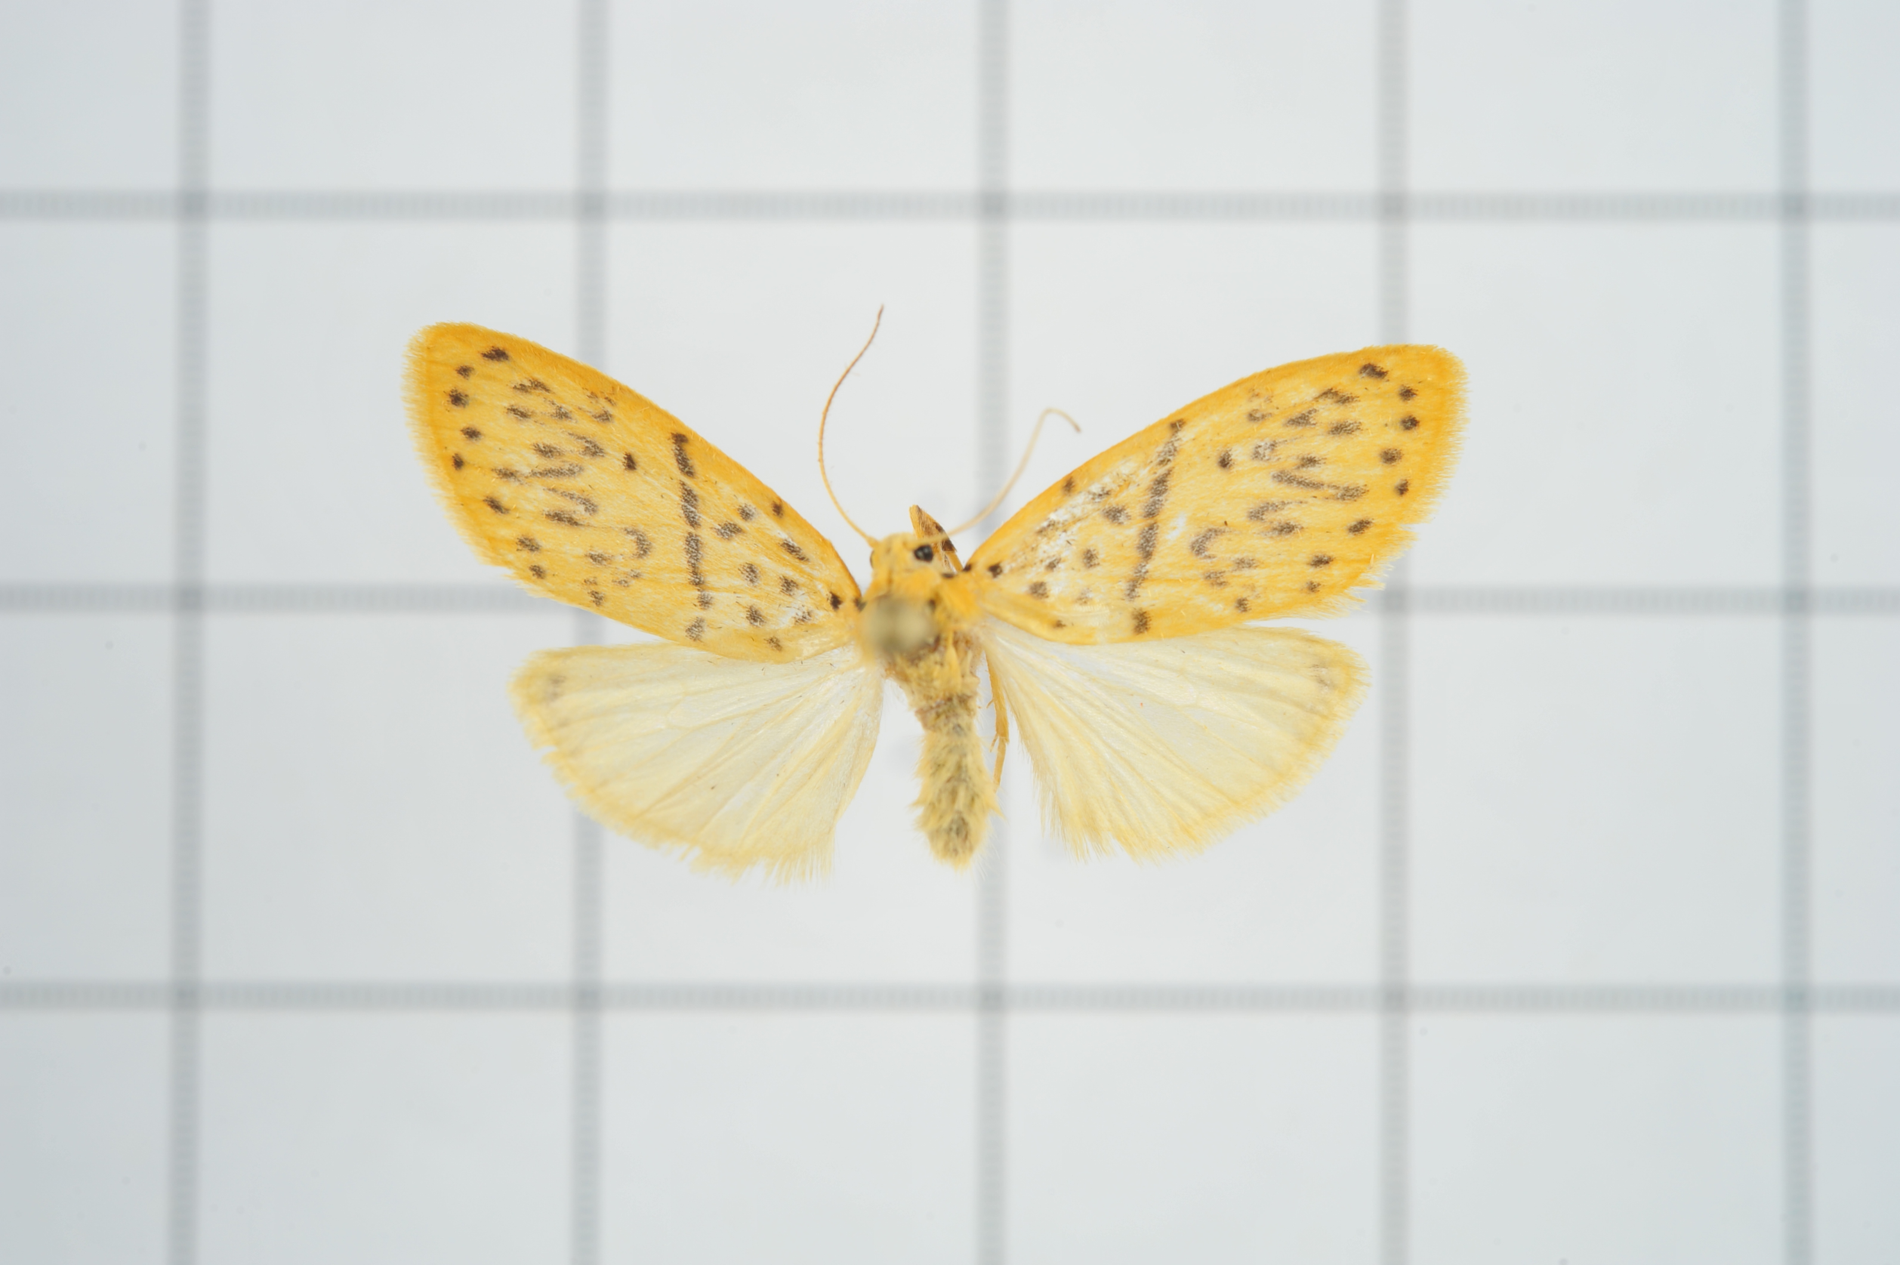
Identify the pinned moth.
Huangilene alikangiae alikangiae
